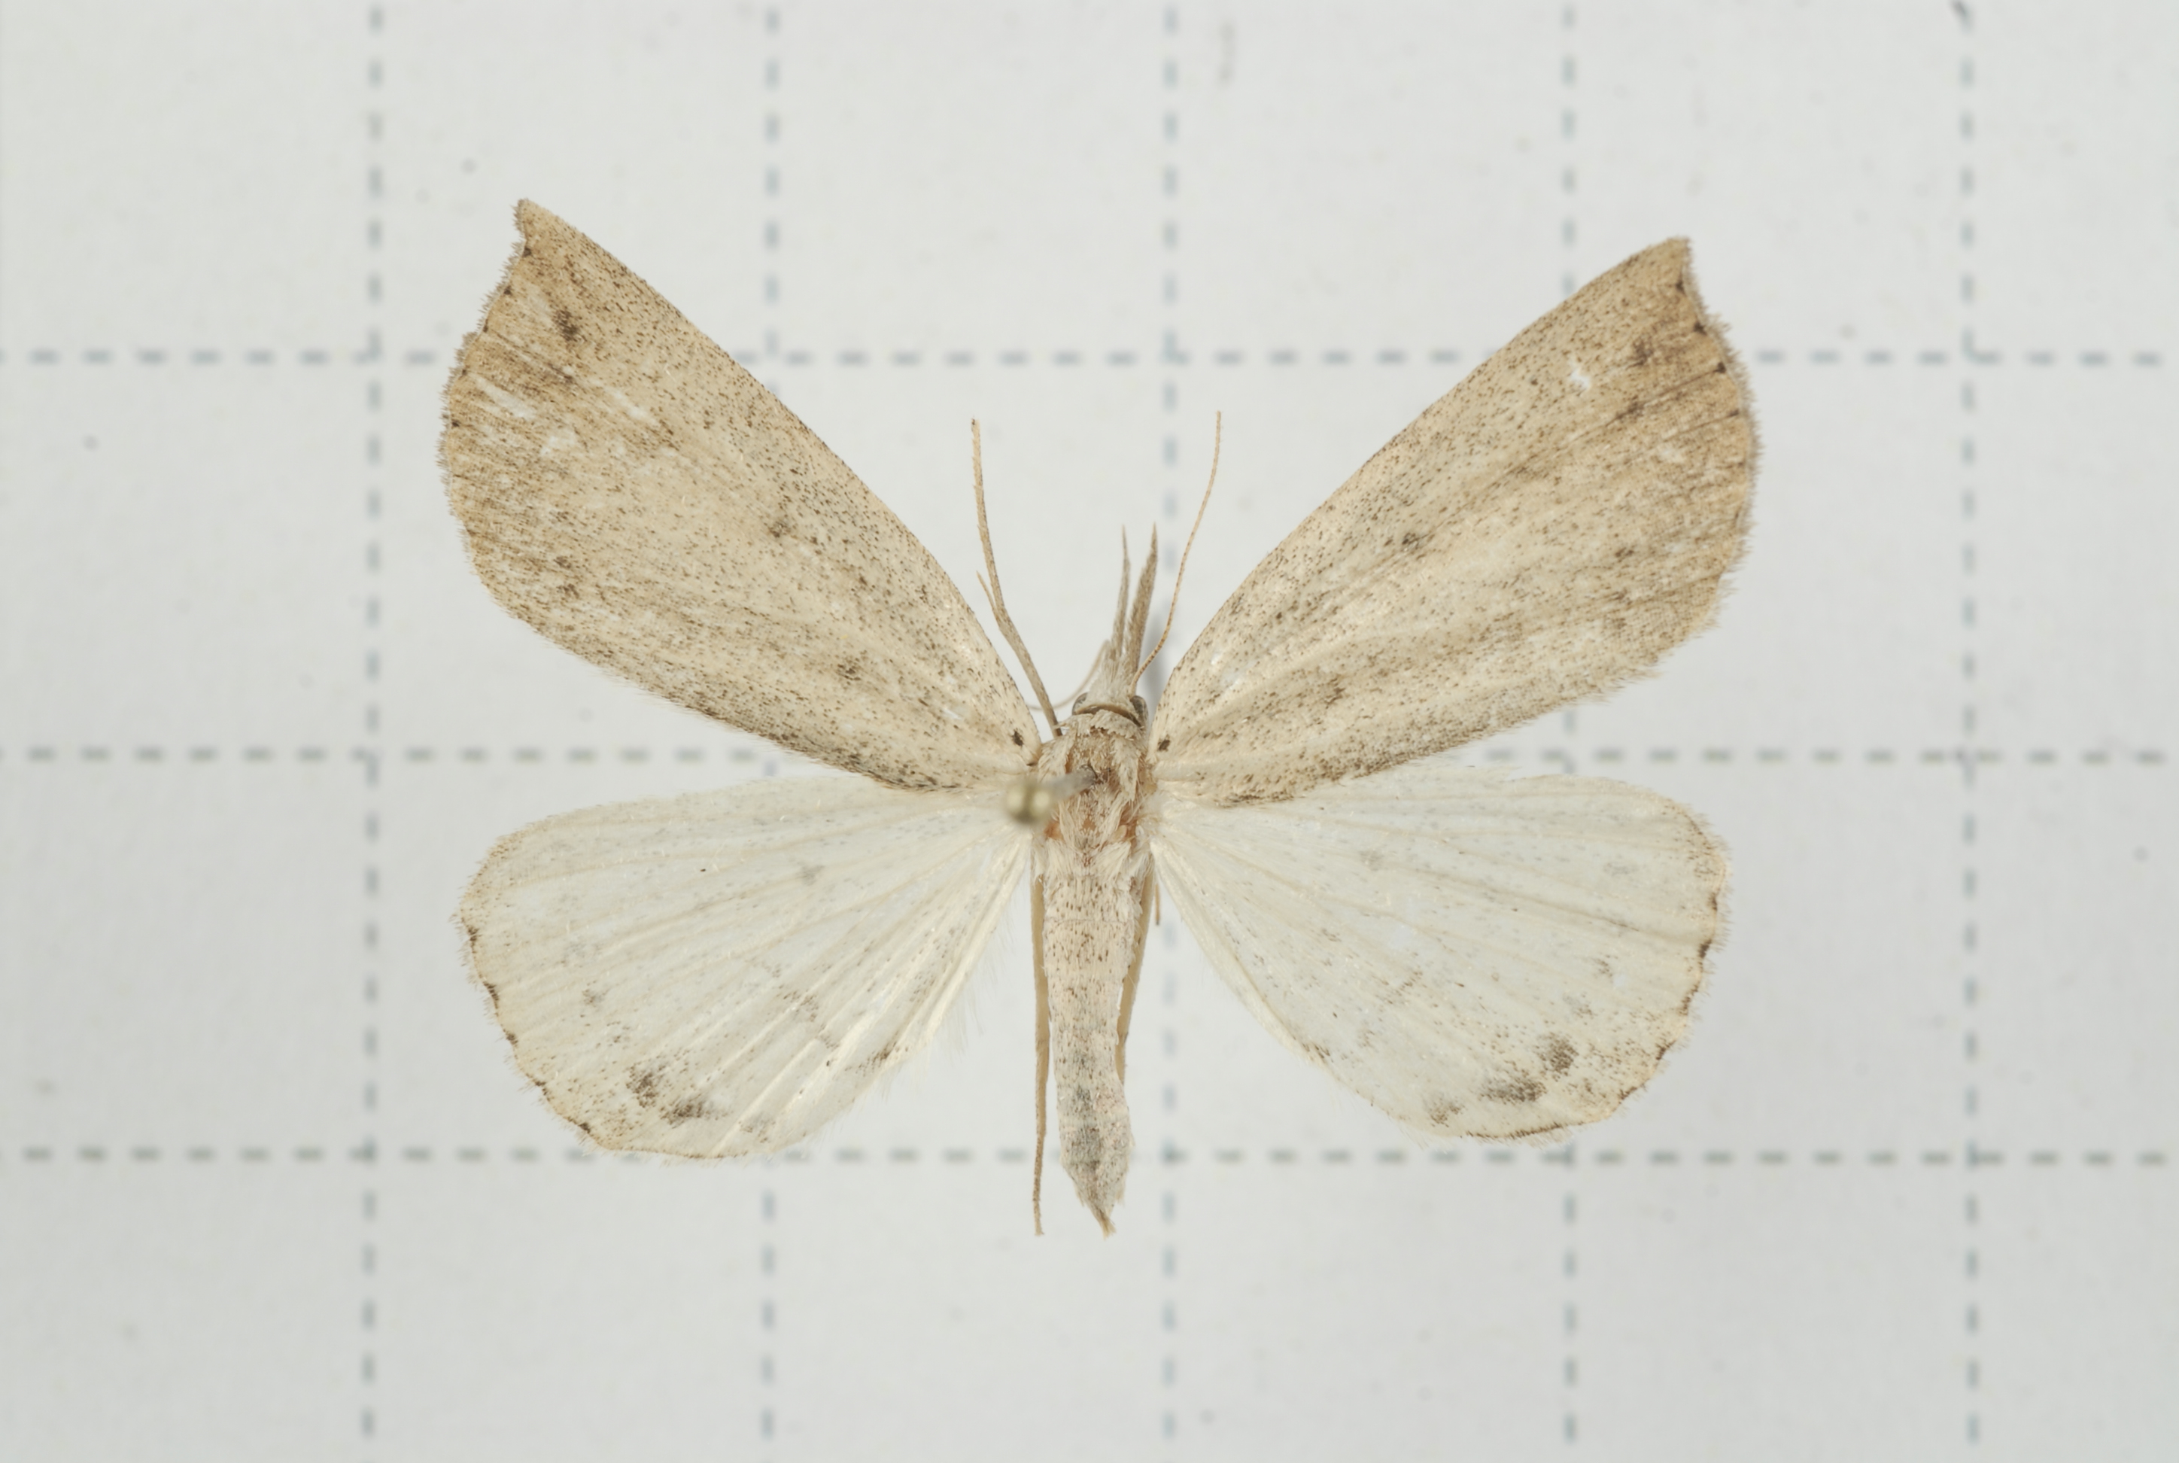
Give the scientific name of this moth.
Hypena longipennis
